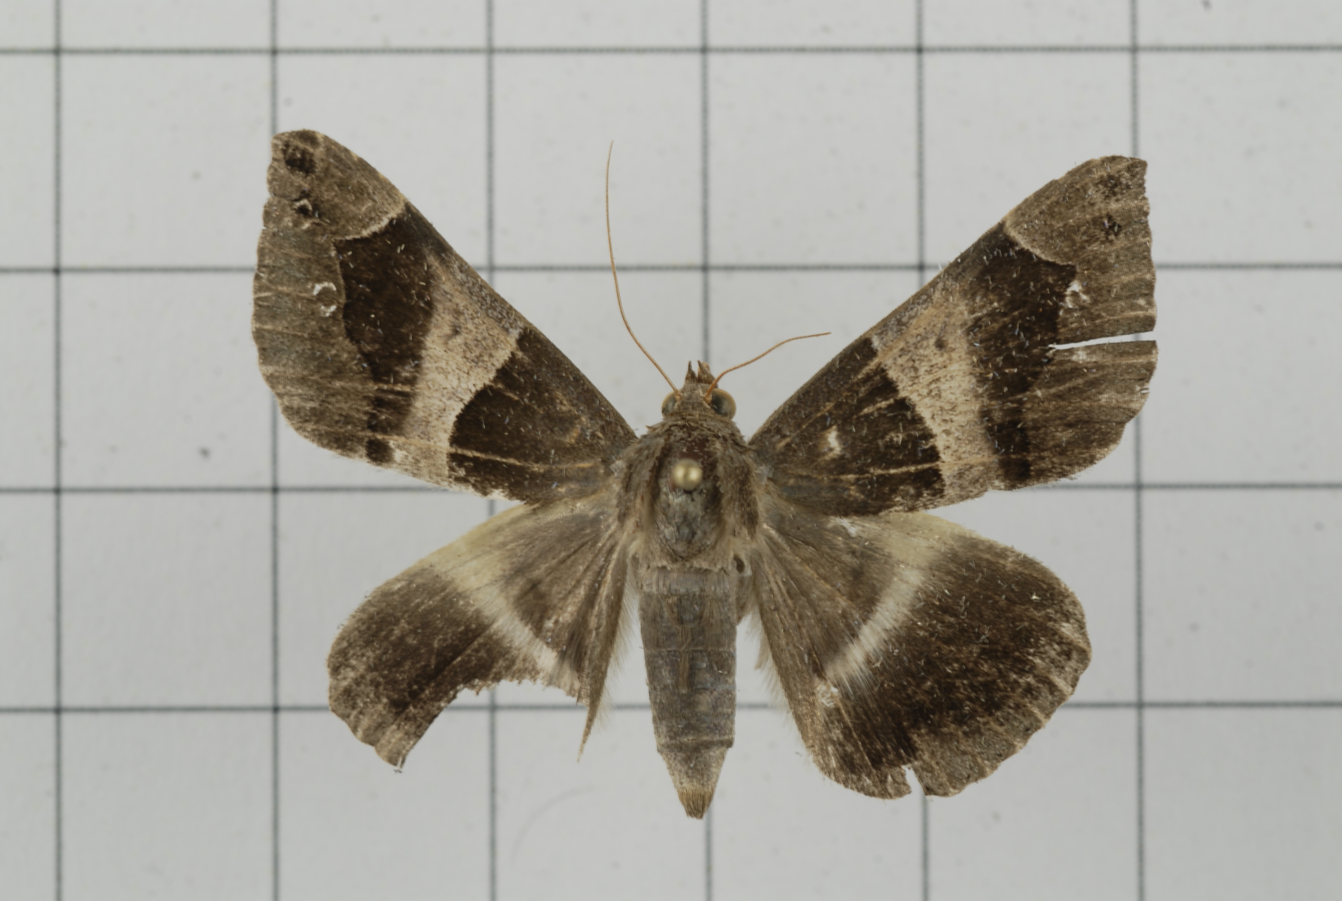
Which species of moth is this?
Parallelia stuposa
